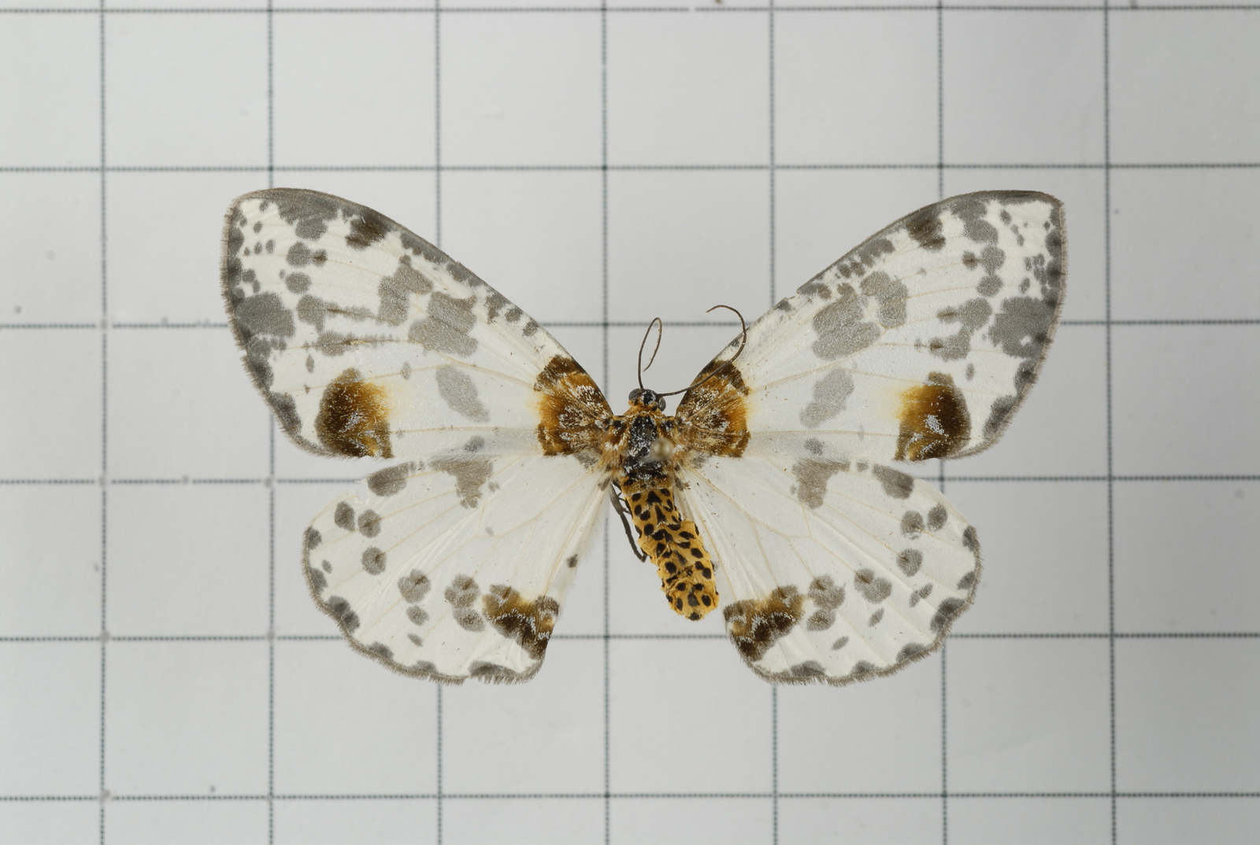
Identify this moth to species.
Abraxas formosilluminata
